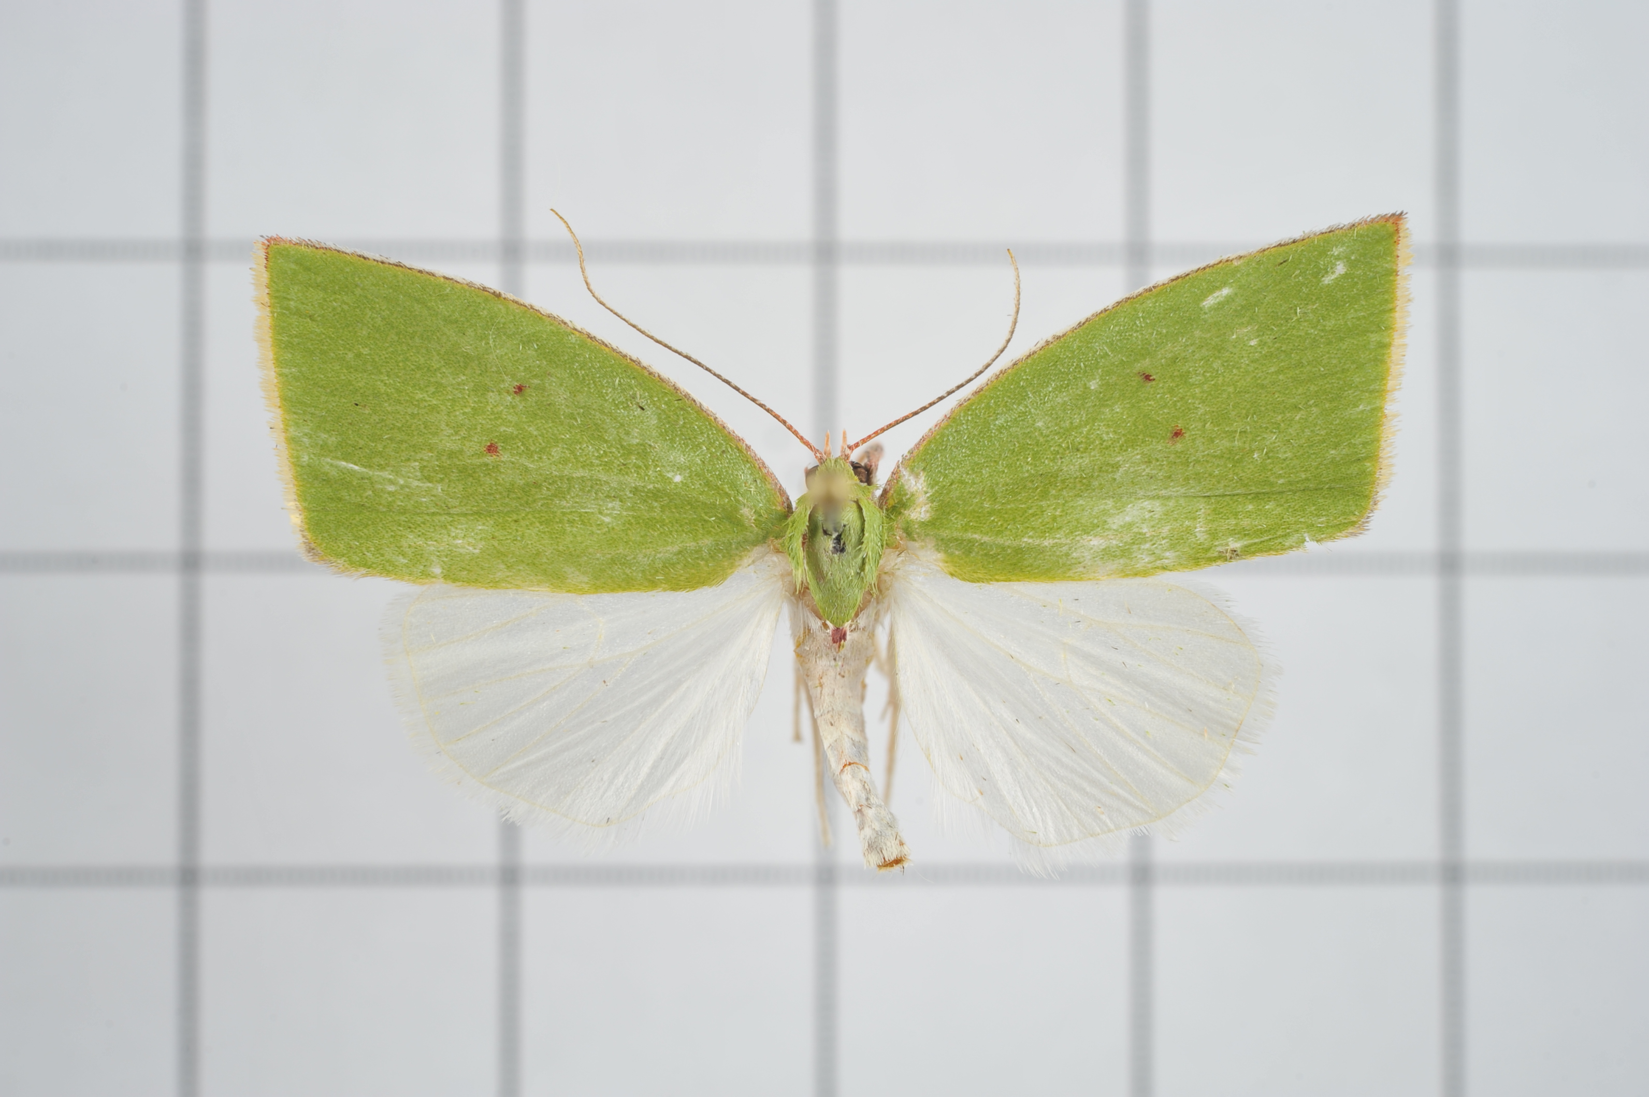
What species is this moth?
Tyana falcata
